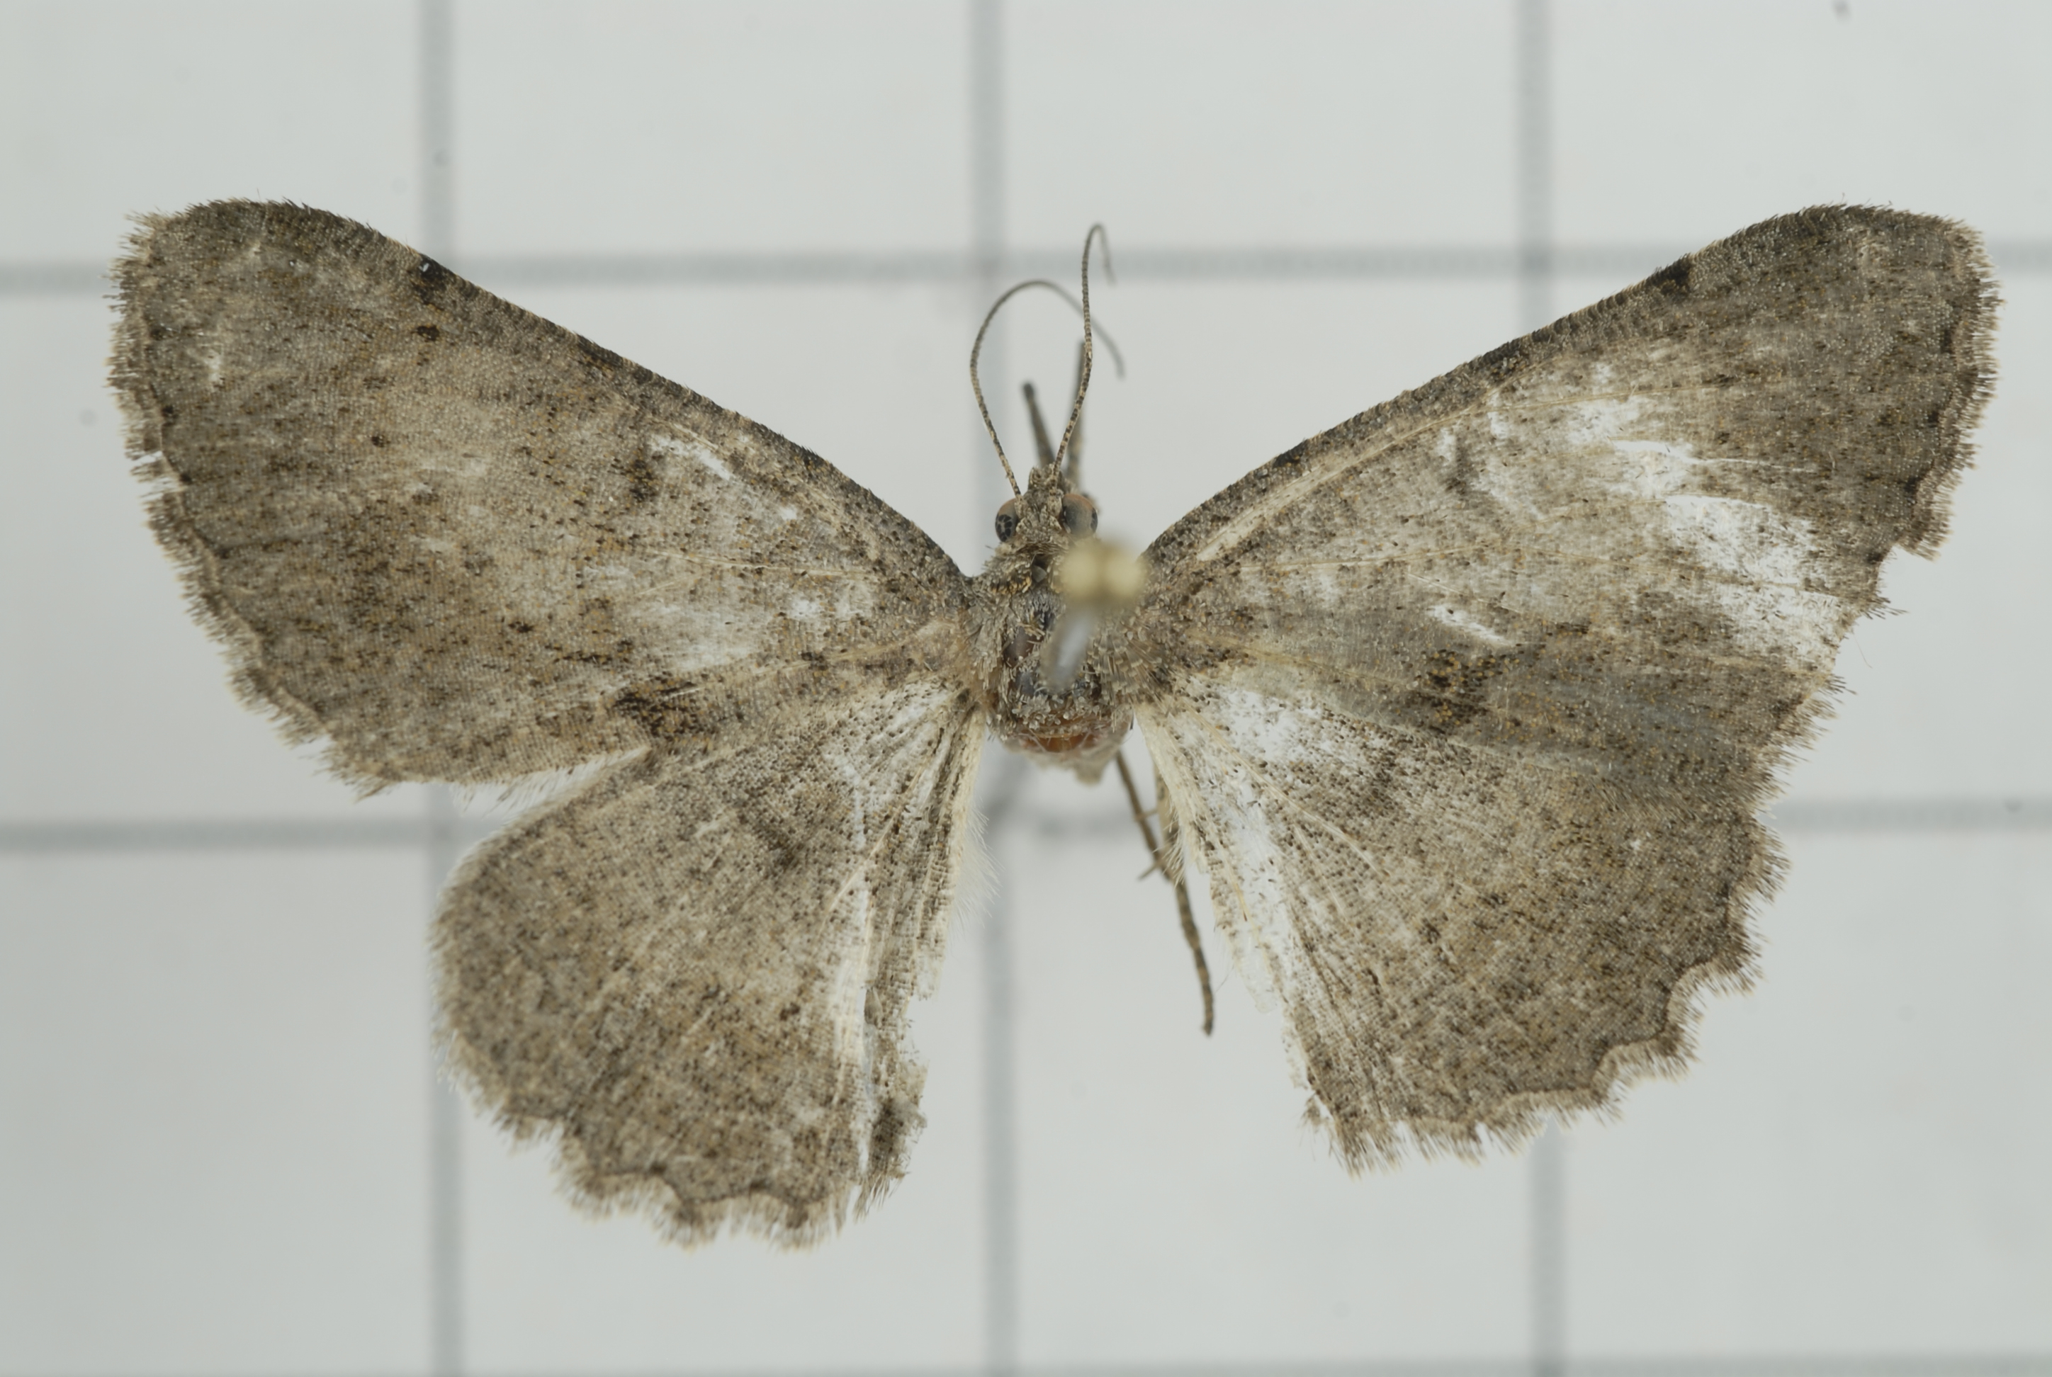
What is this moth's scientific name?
Psilalcis breta rantaizana
